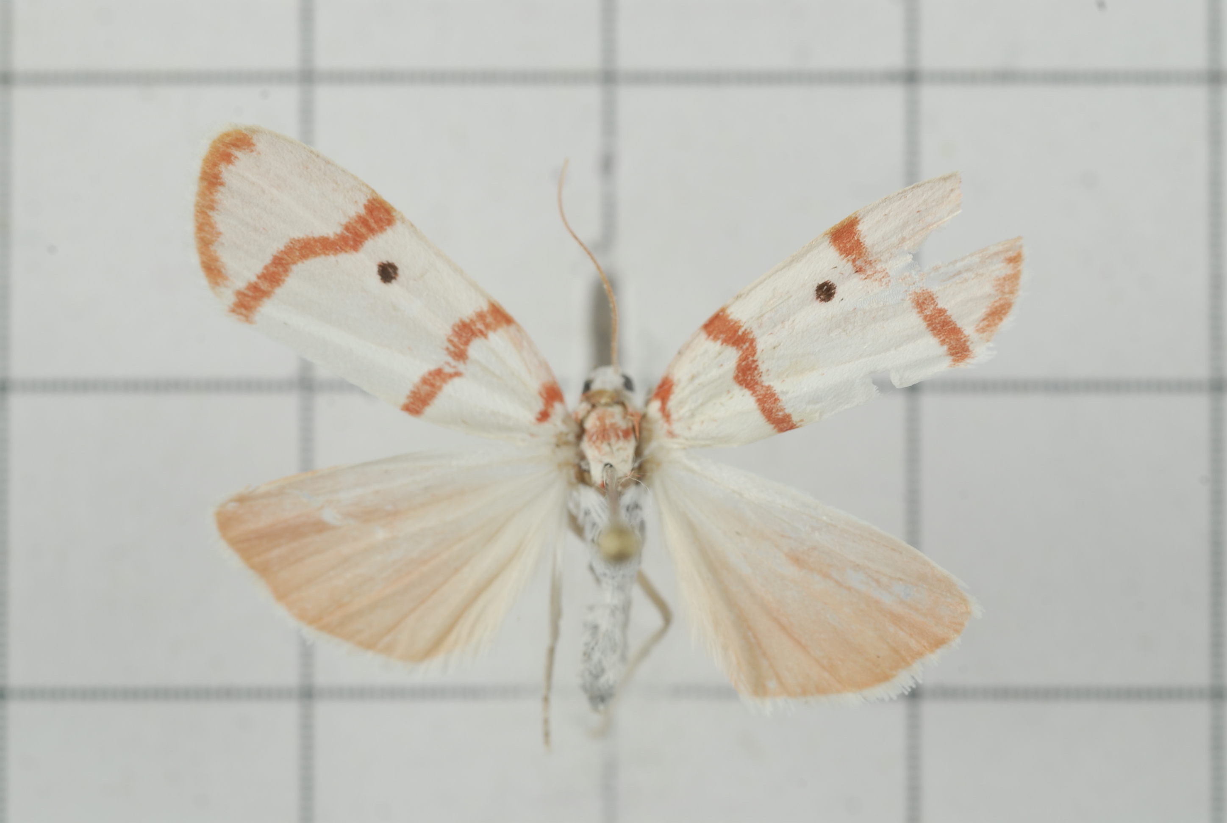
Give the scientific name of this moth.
Cyana hamata hamata
